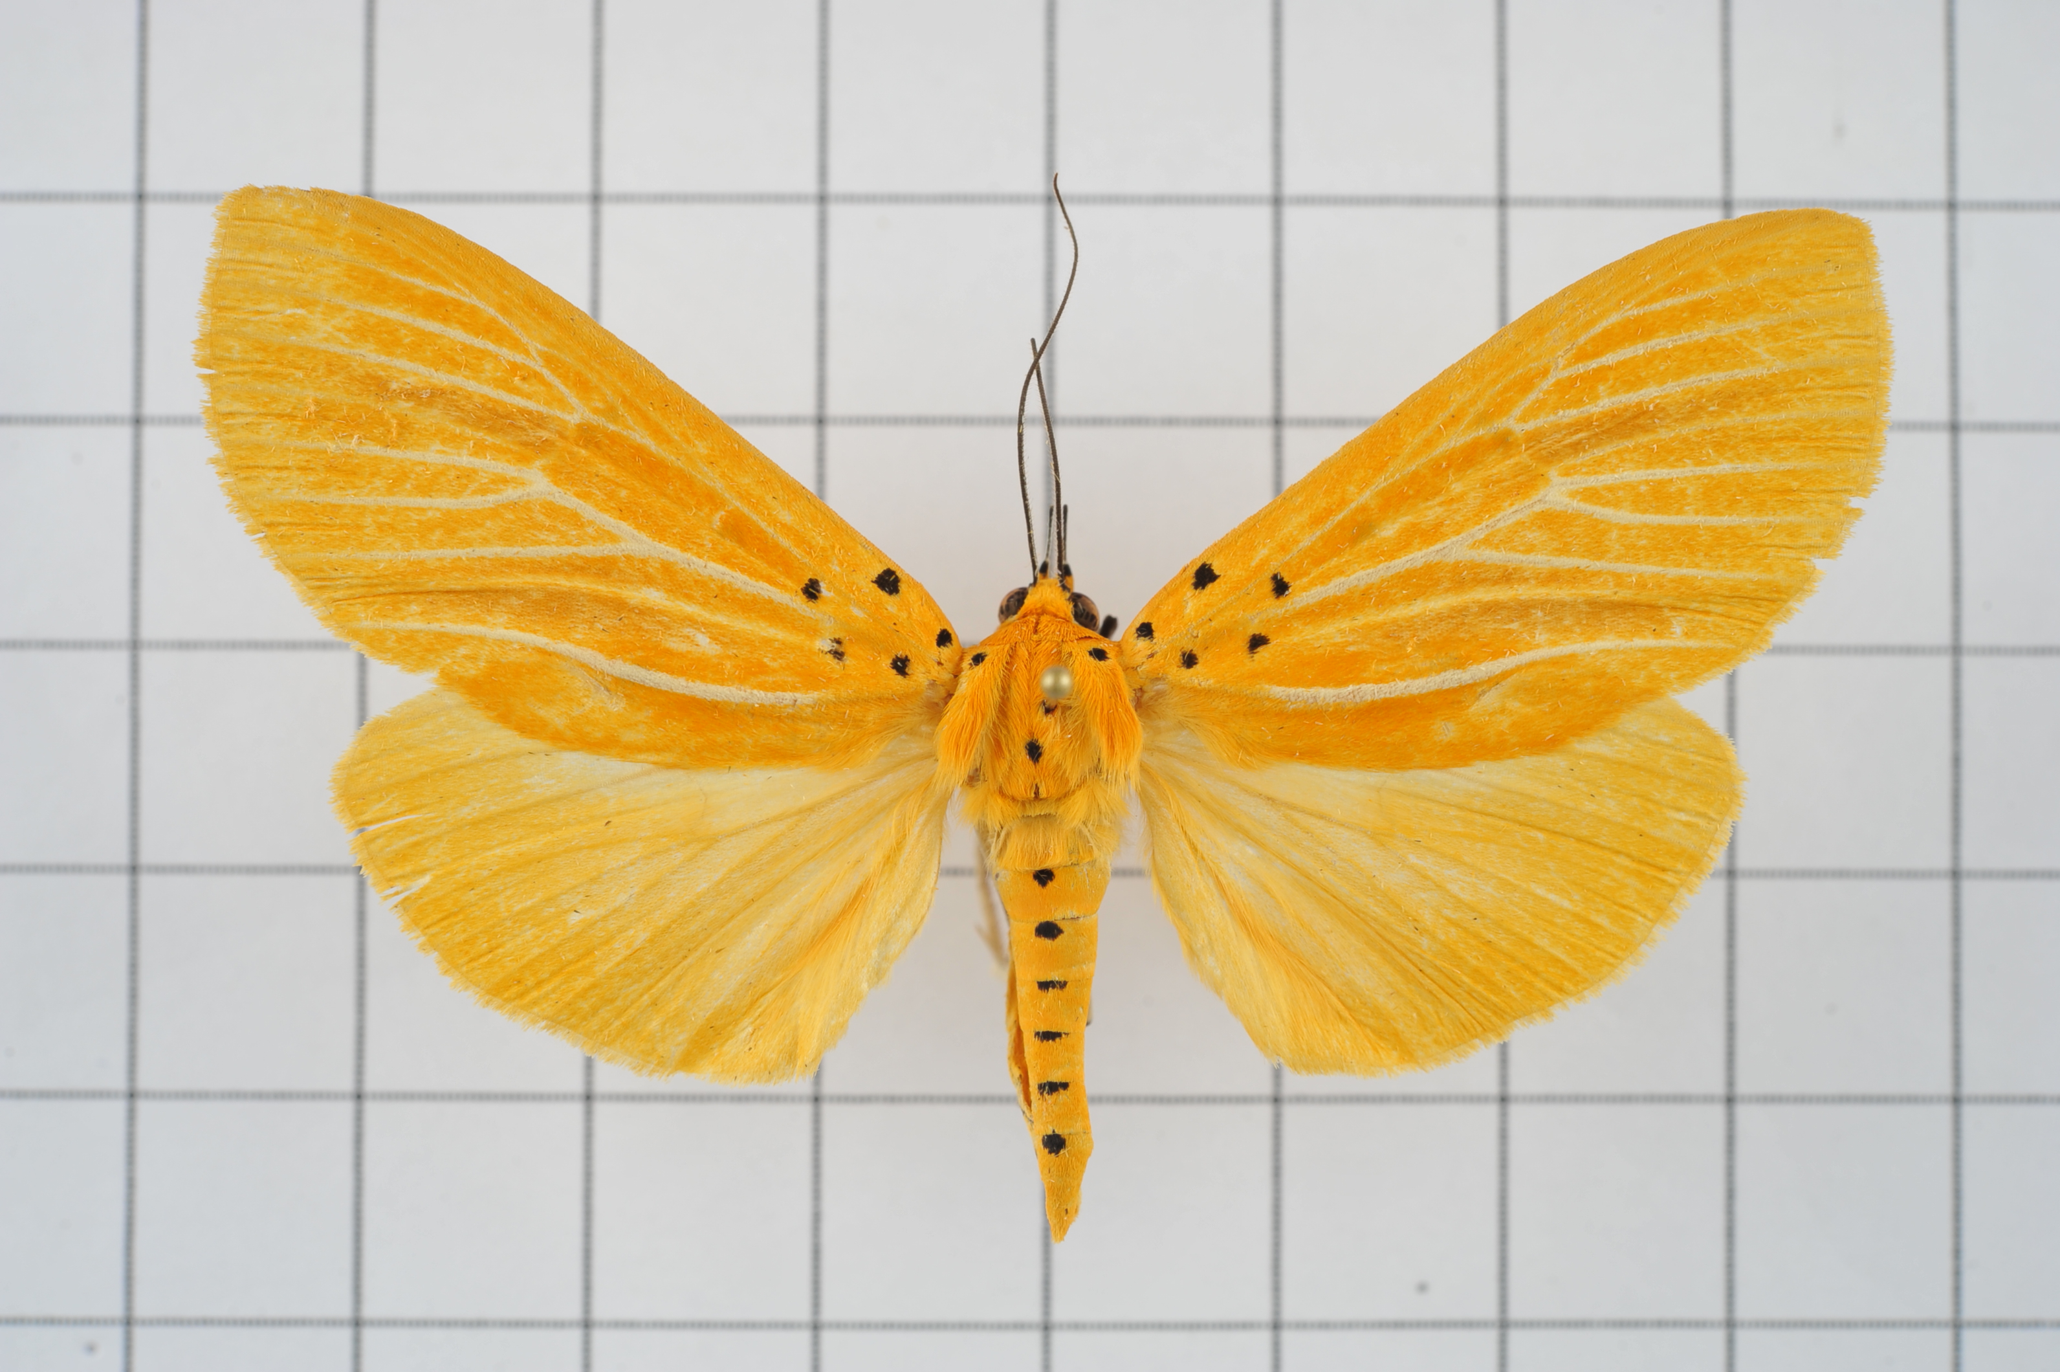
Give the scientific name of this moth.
Asota egens confinis
